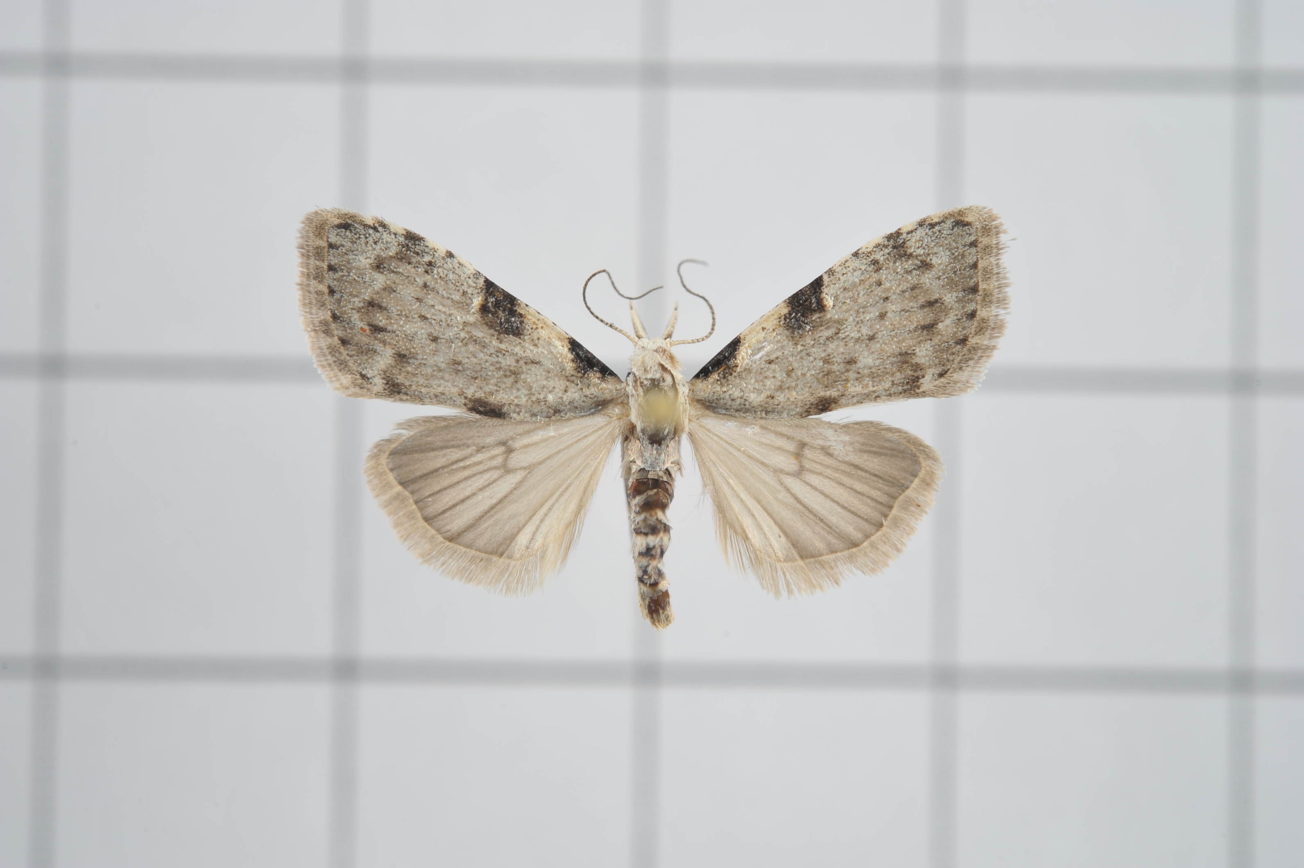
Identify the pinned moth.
Meganola major takasago
